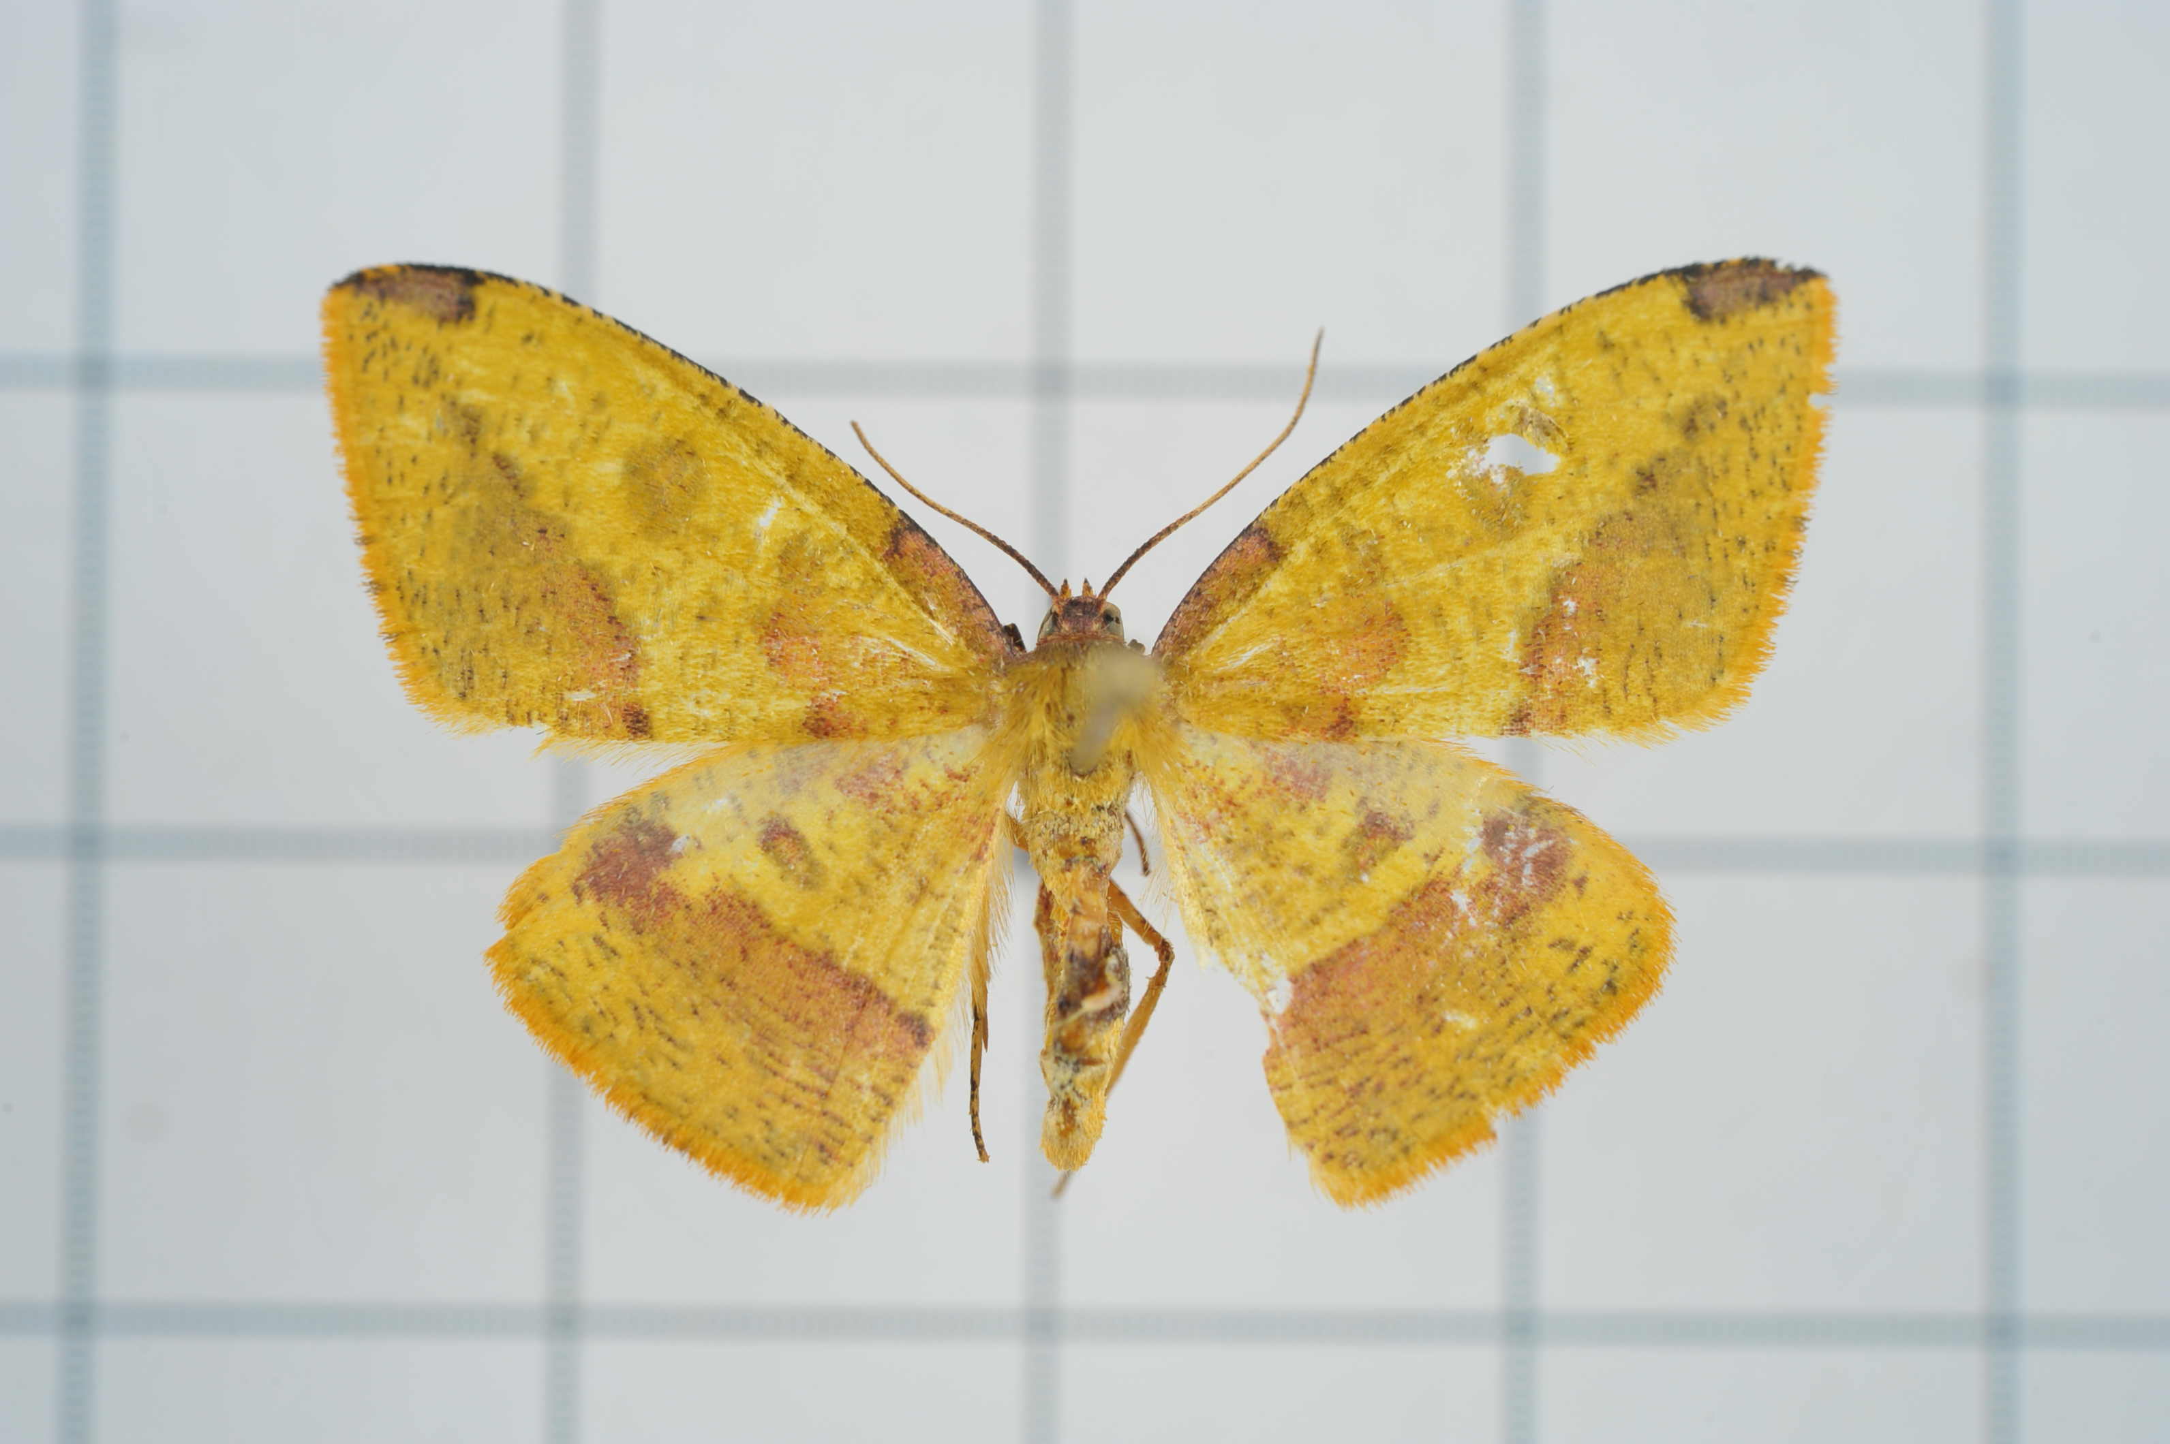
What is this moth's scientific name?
Heterolocha coccinea
